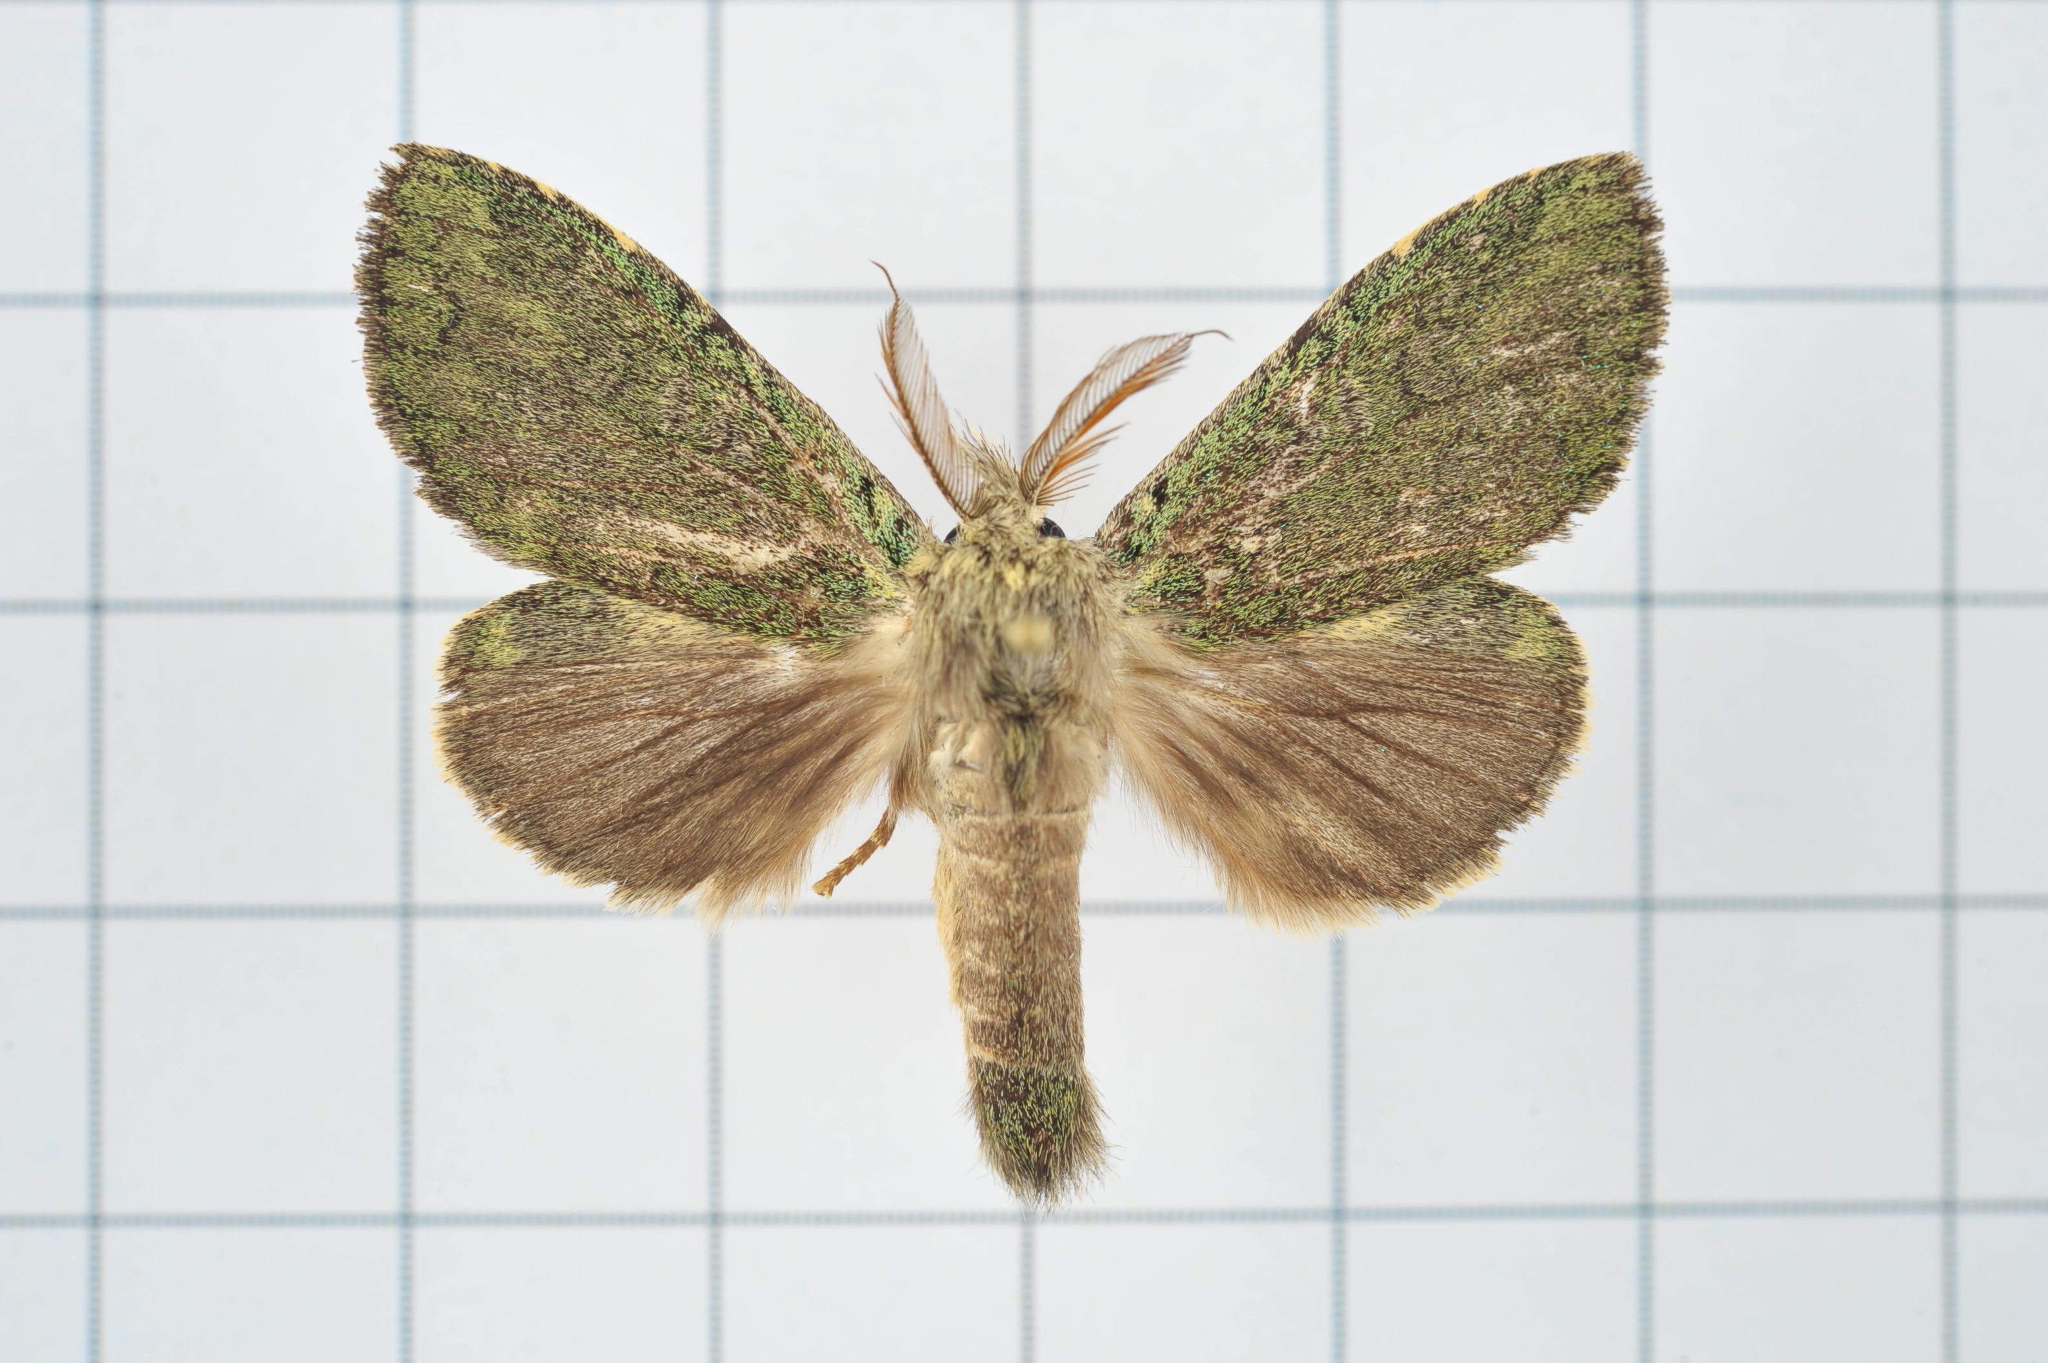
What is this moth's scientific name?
Syntypistis cyanea cyanea
